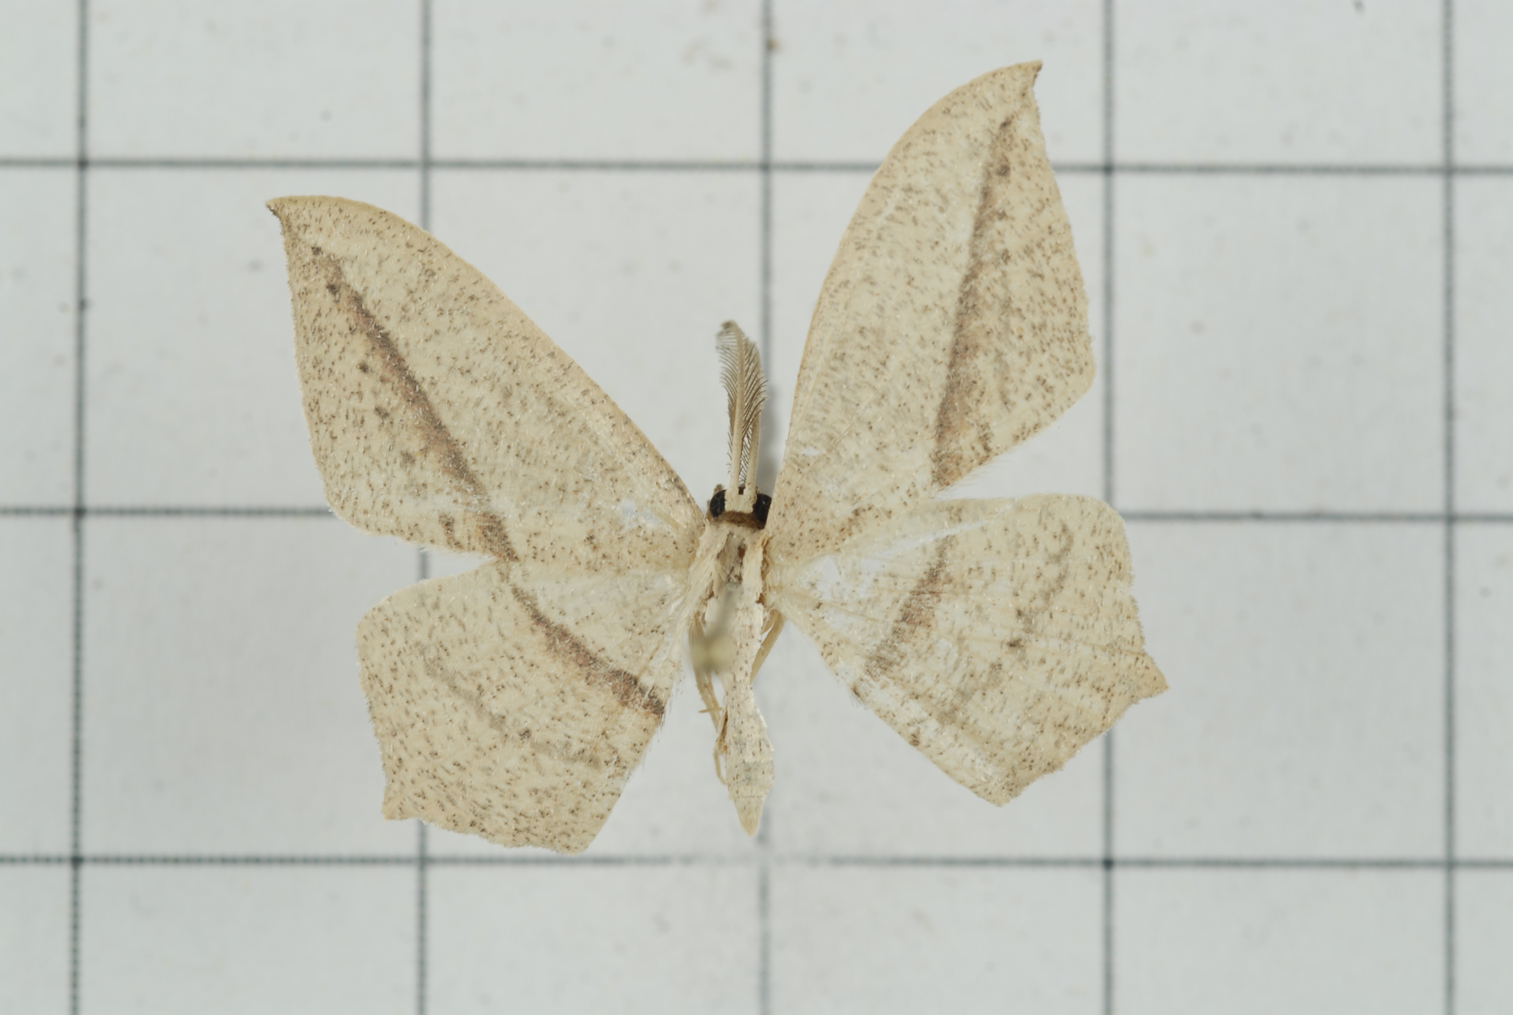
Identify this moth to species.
Timandra stueningi
